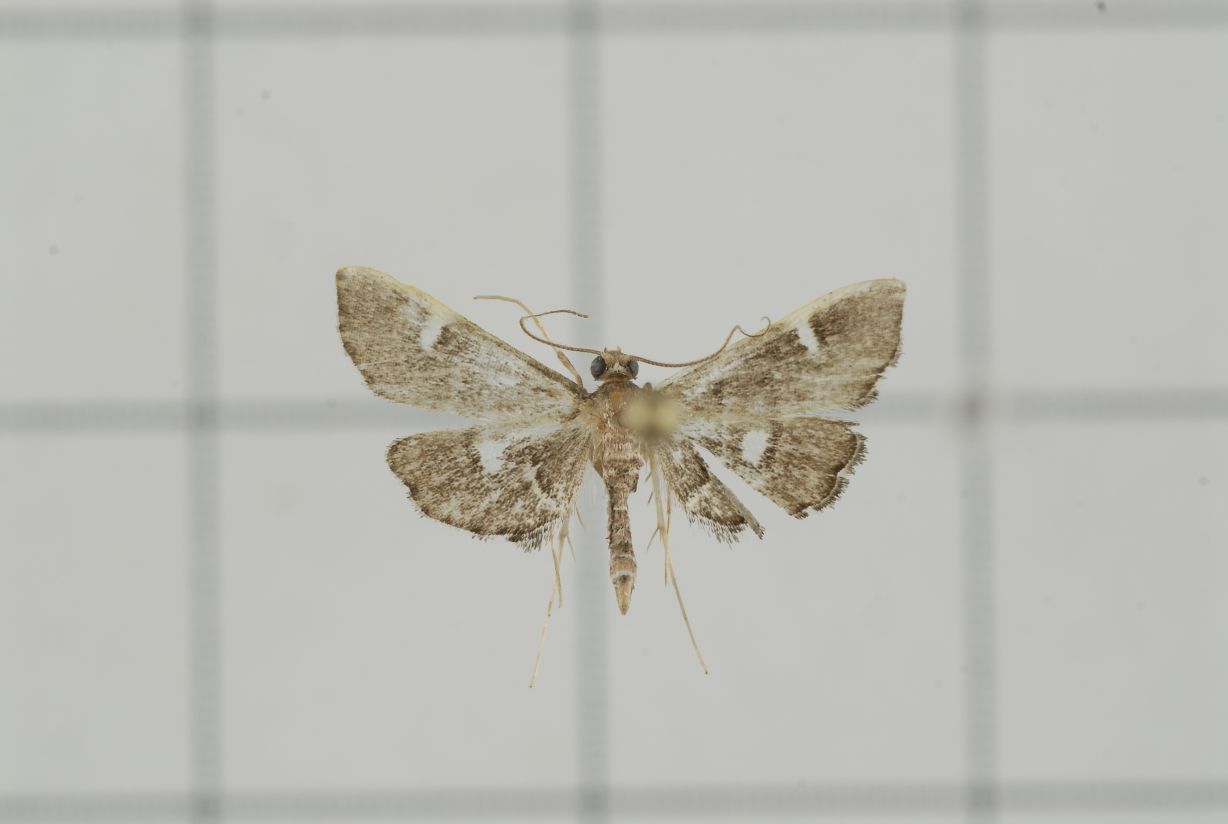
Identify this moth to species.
Diathrausta brevifascialis
